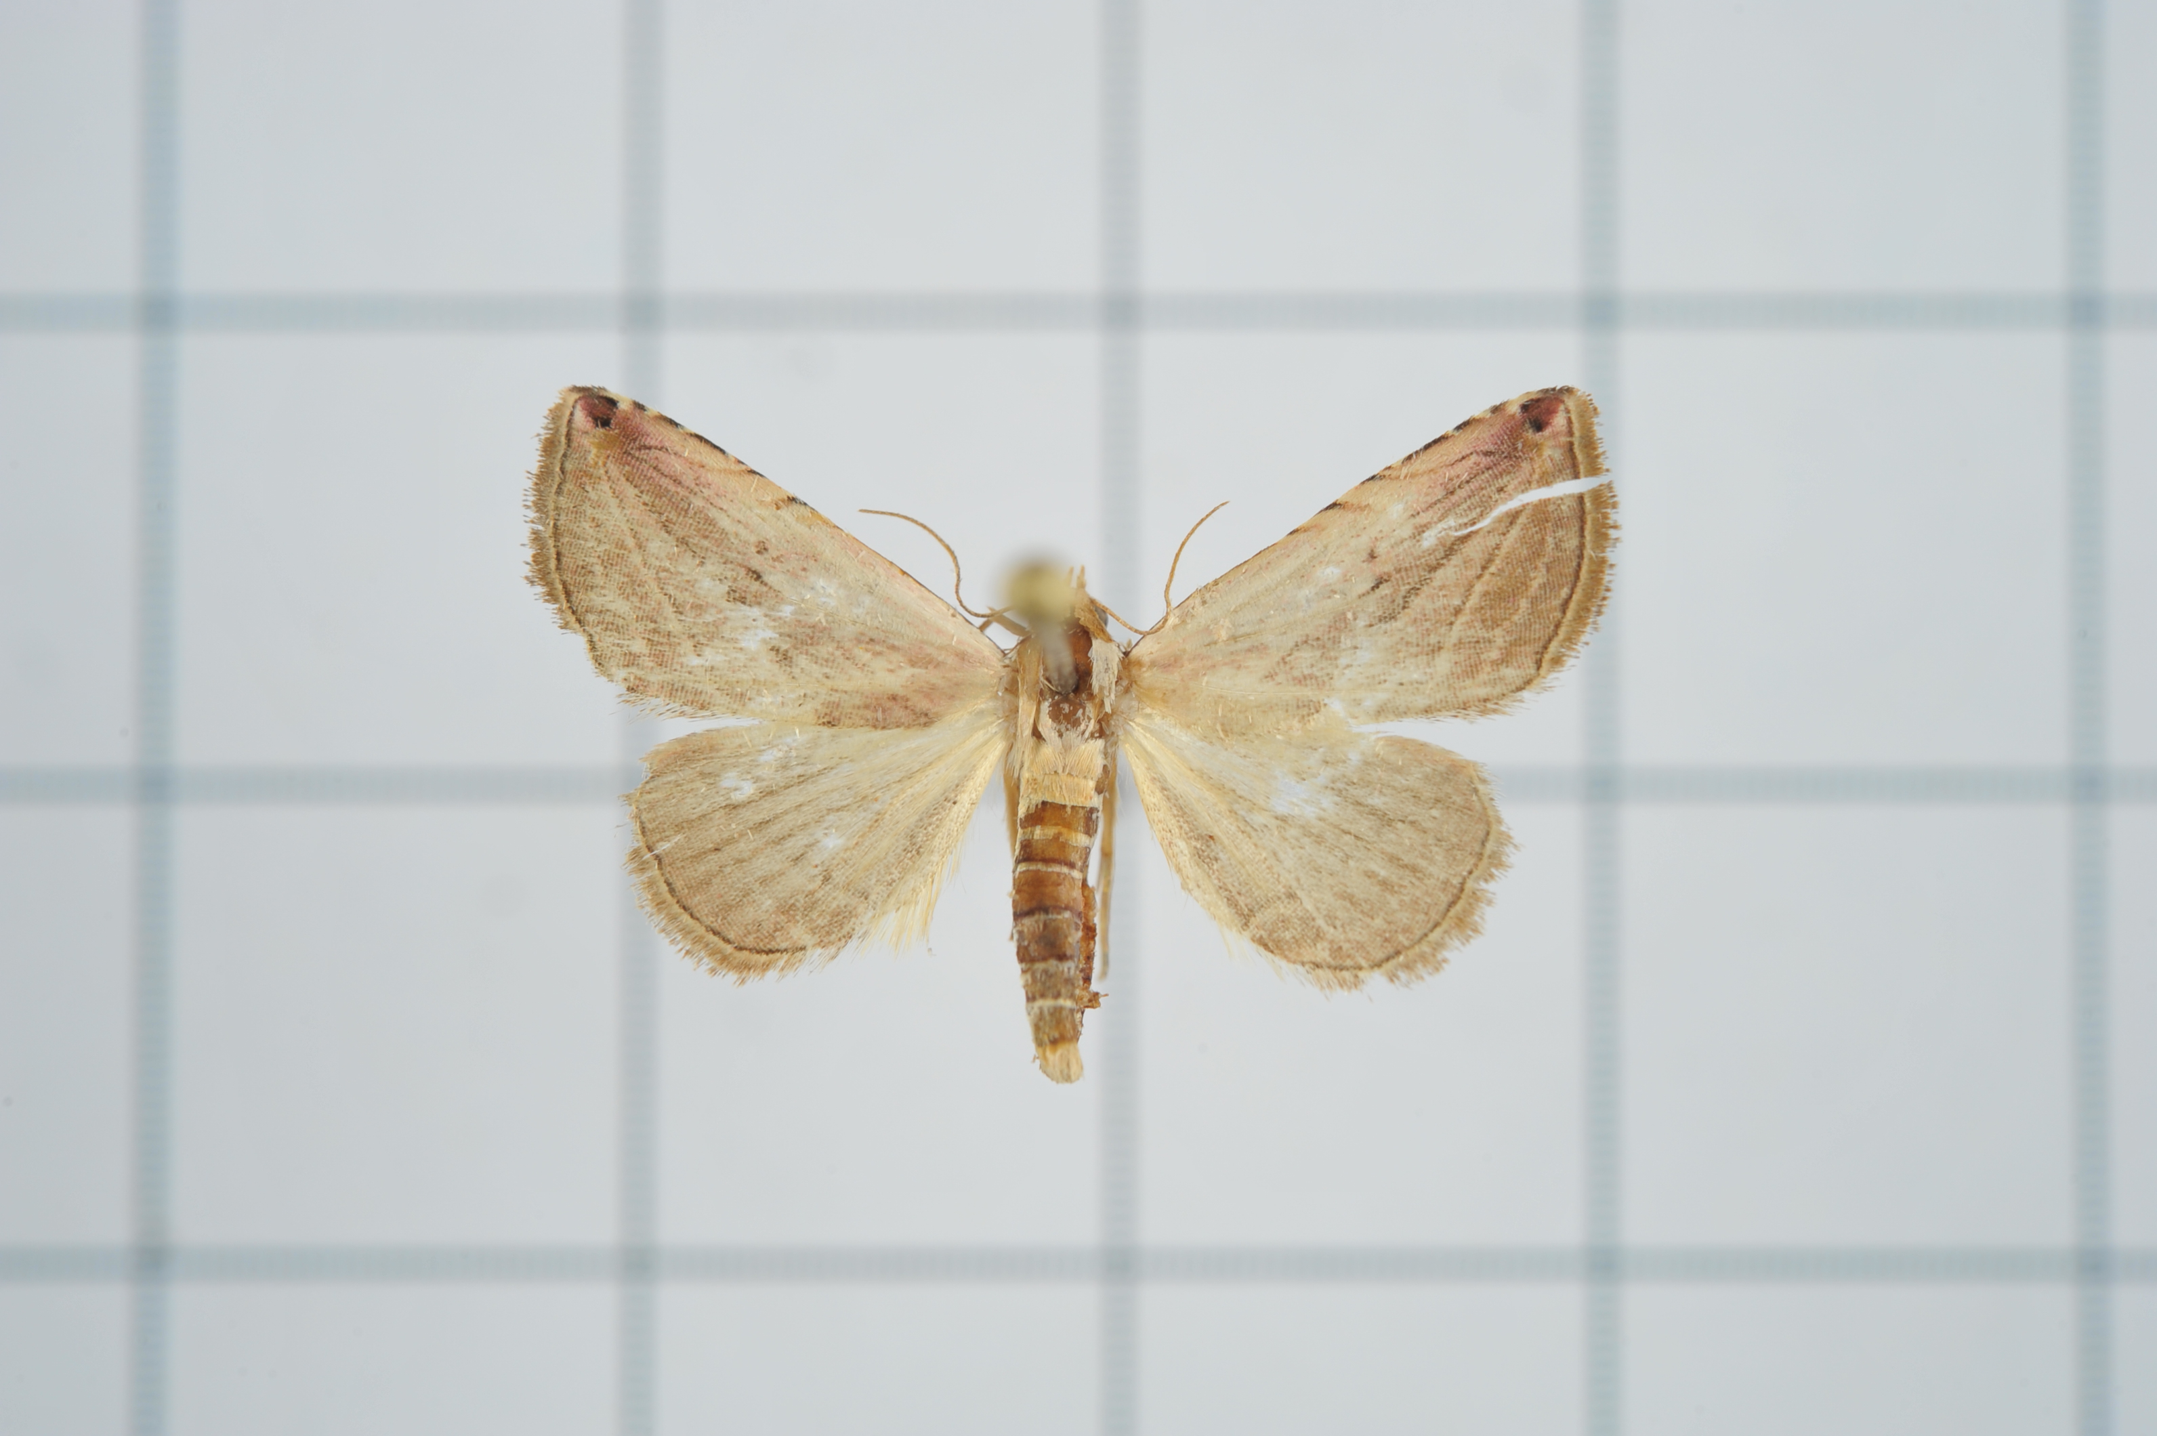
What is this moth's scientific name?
Eublemma ragusana
